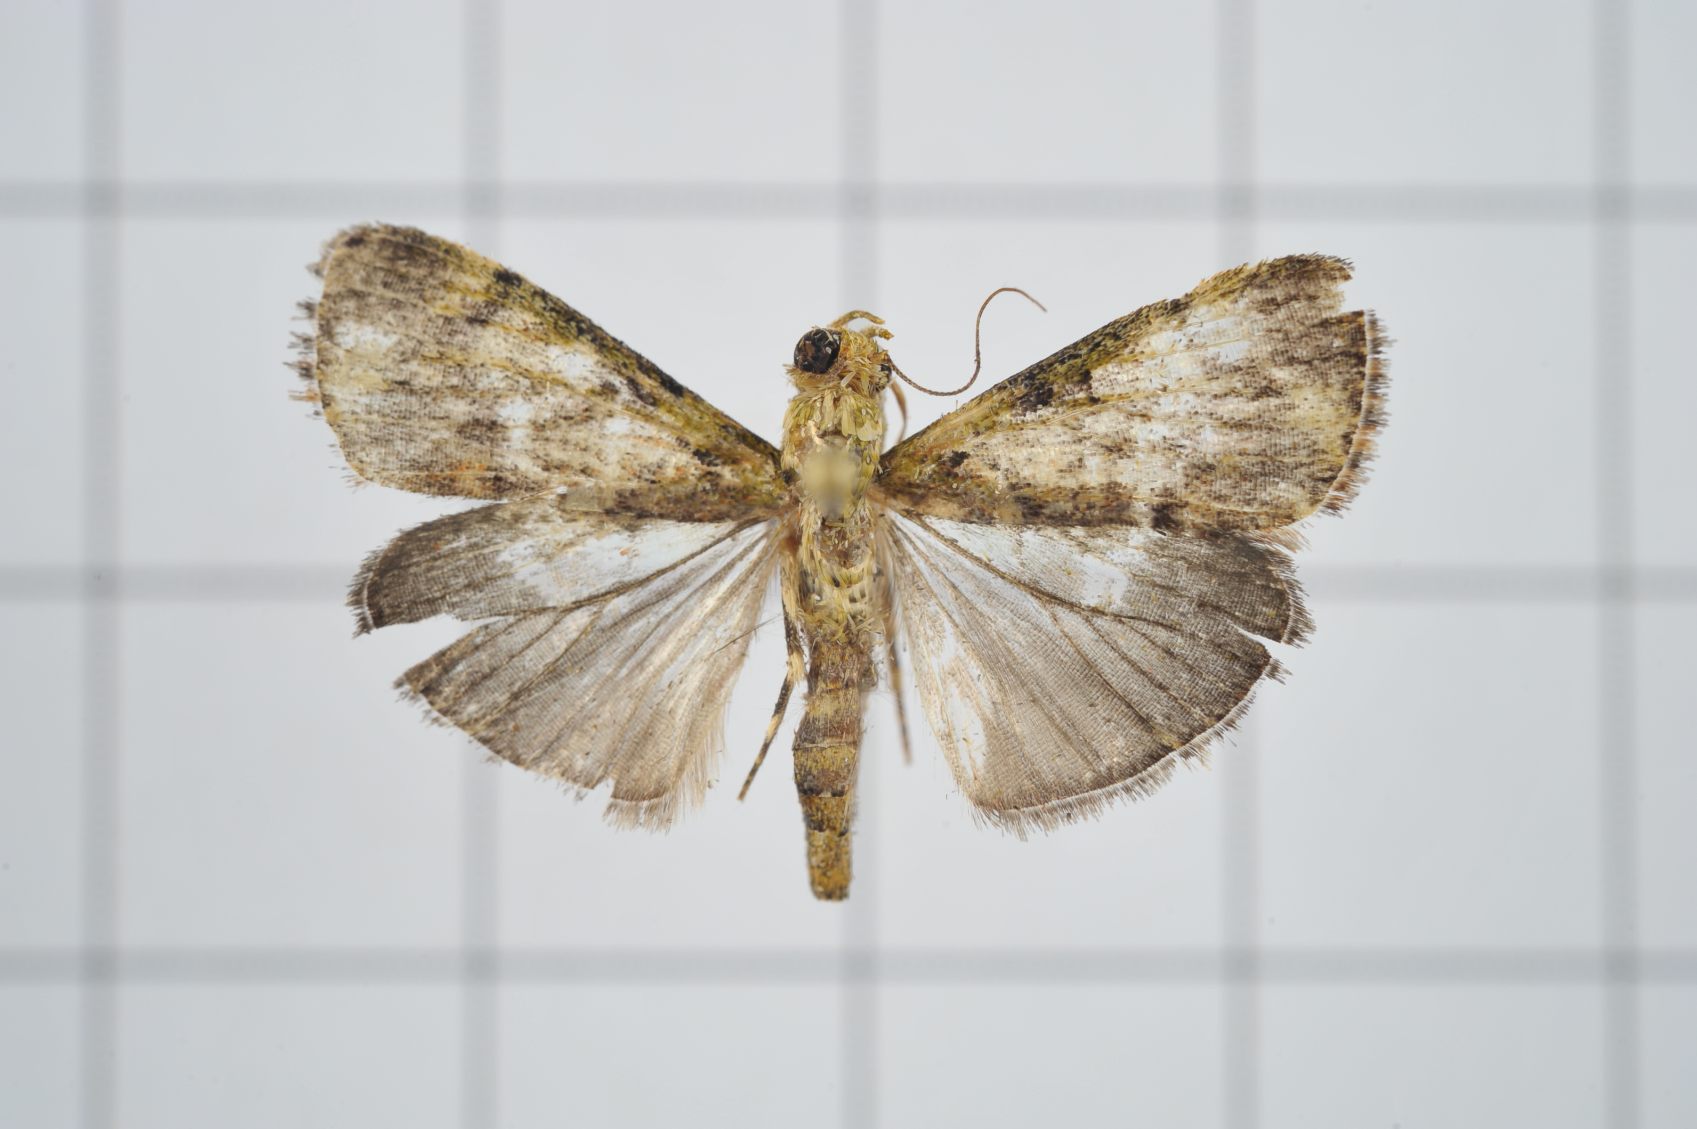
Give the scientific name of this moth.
Lamida obscura
